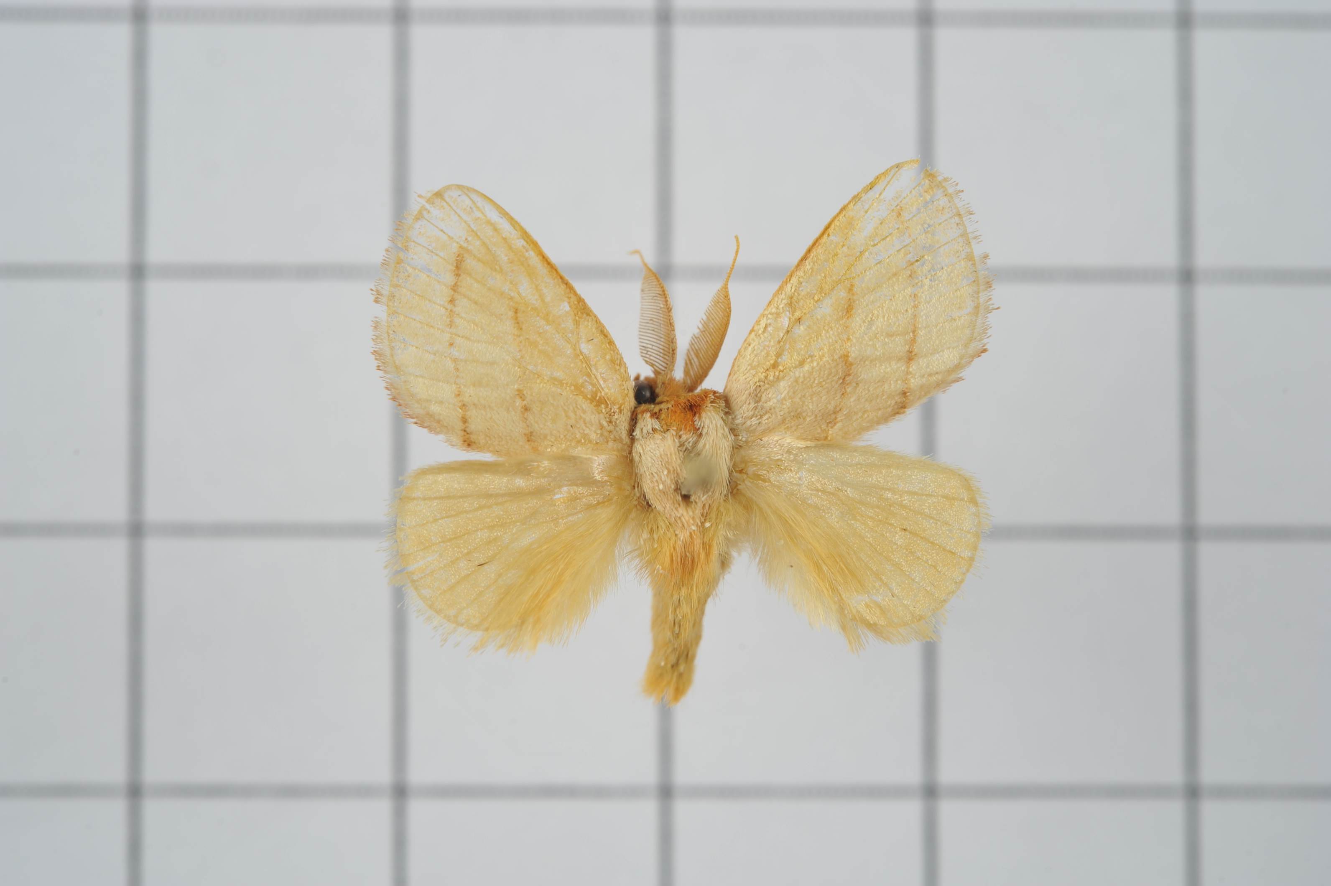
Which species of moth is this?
Cania heppneri
